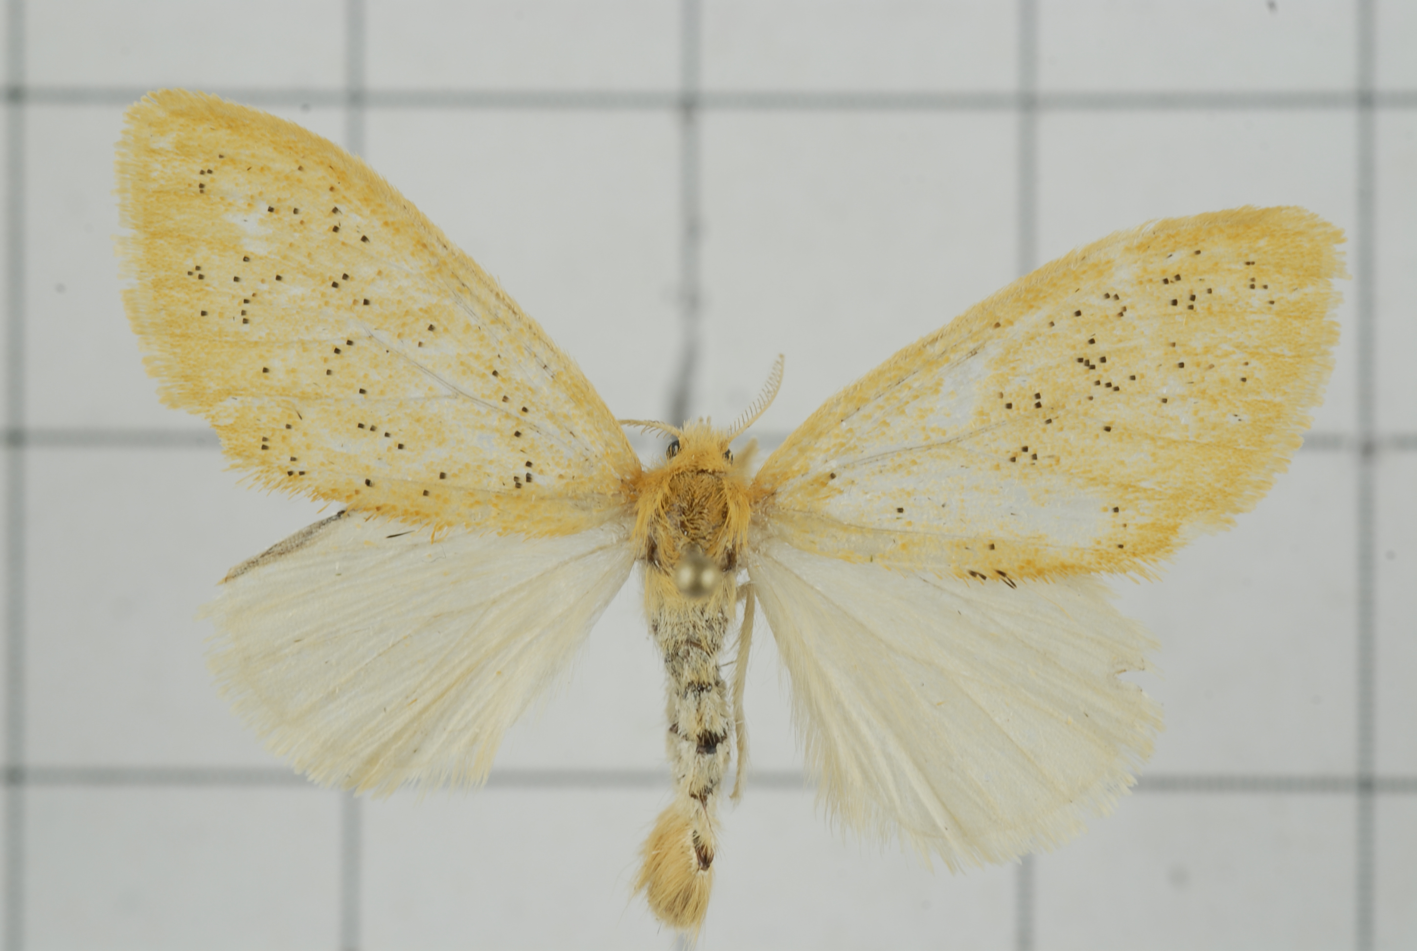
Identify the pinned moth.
Euproctis sparsa
